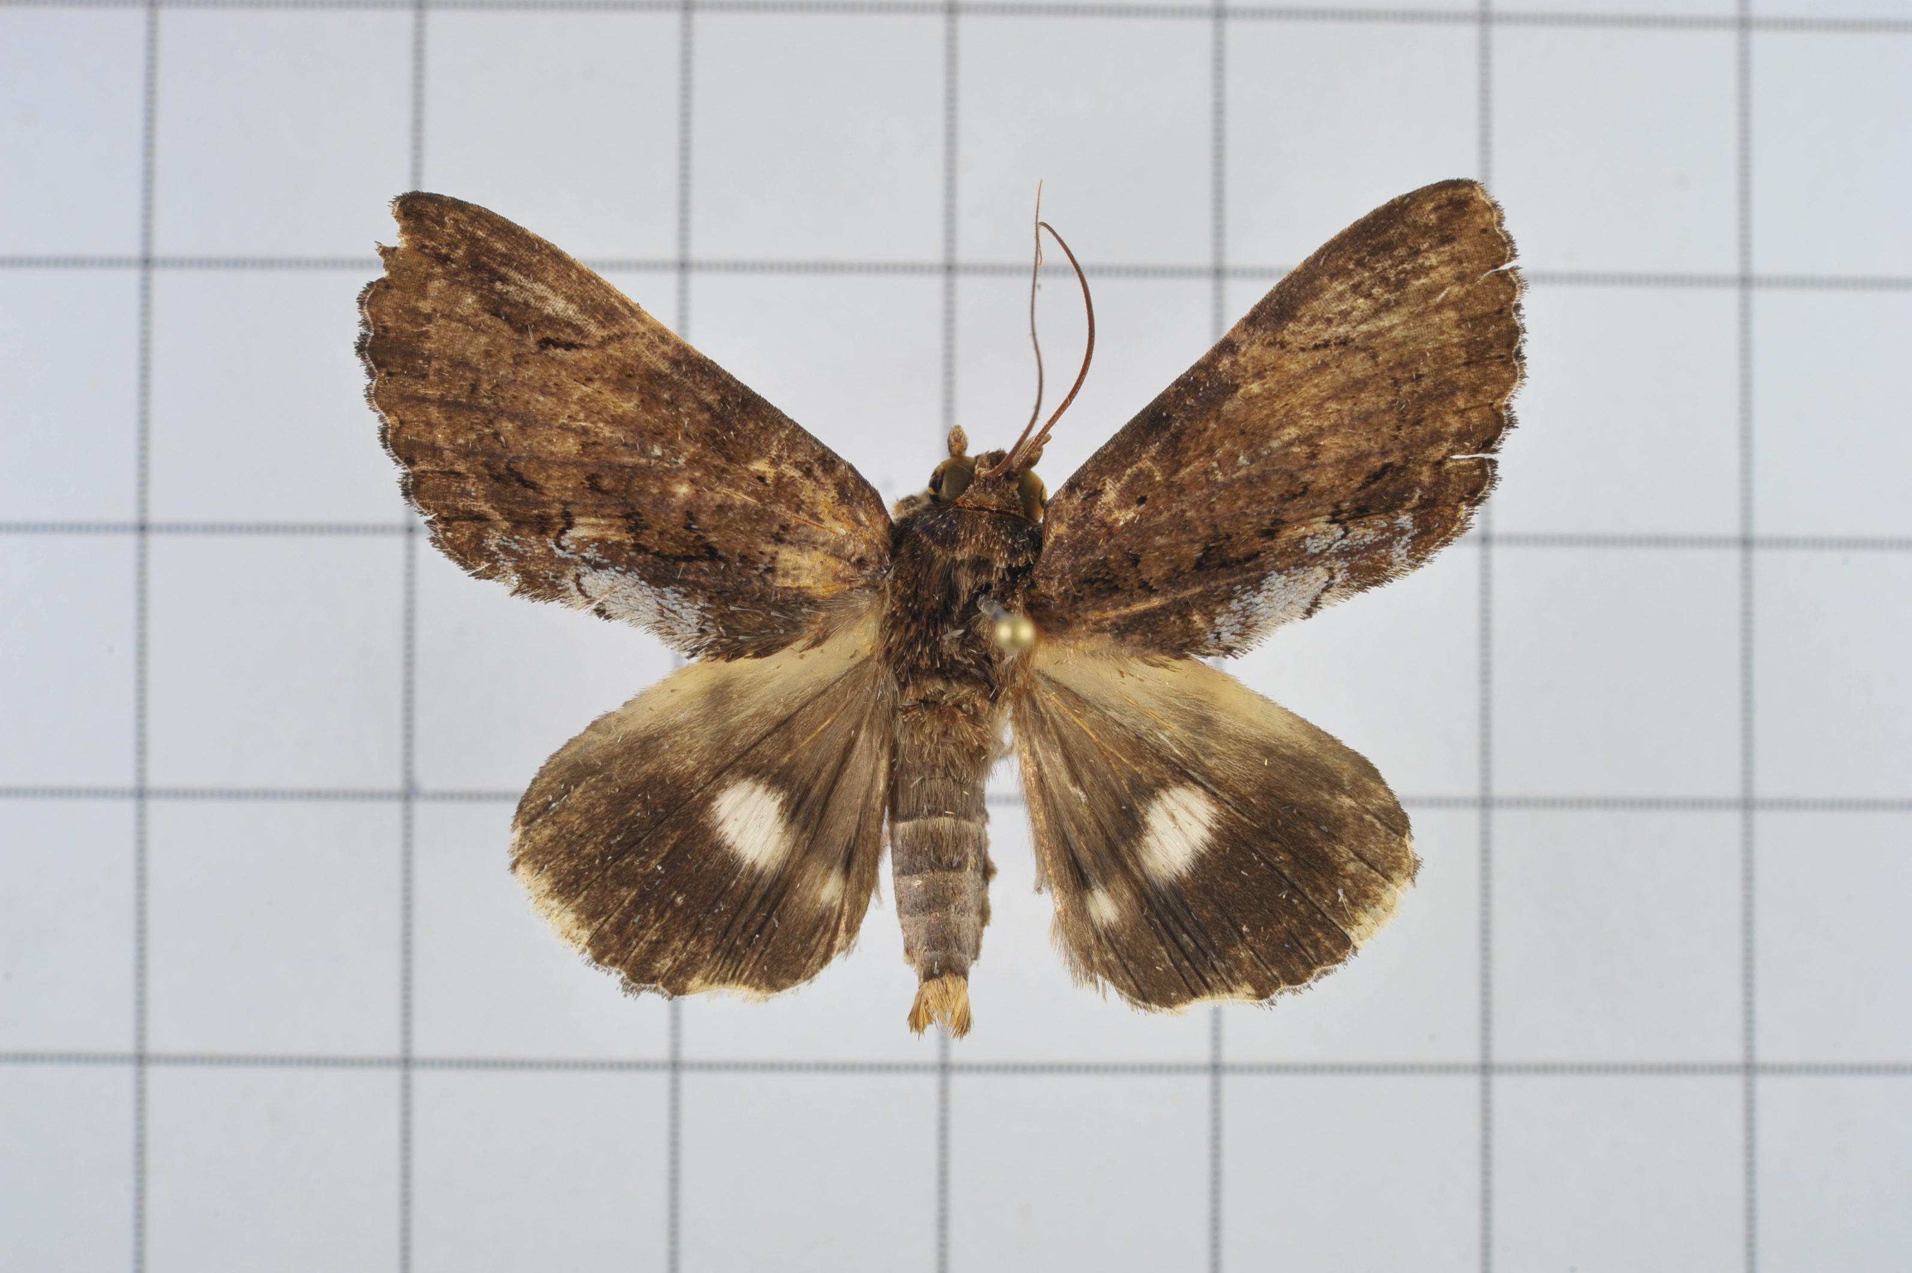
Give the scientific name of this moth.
Ercheia cyllaria
